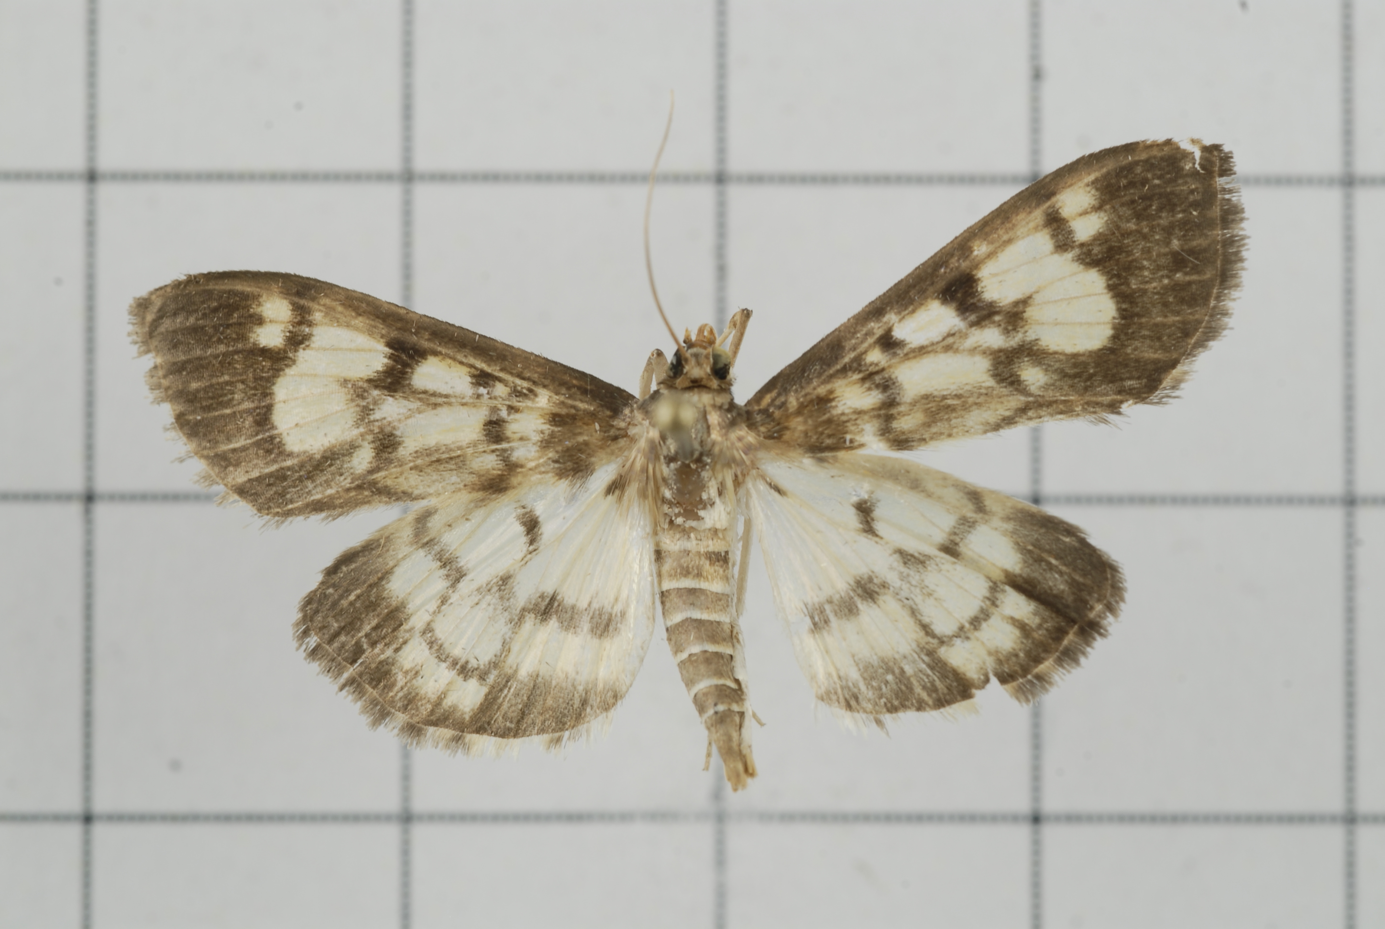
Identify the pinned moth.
Syllepte taiwanalis
